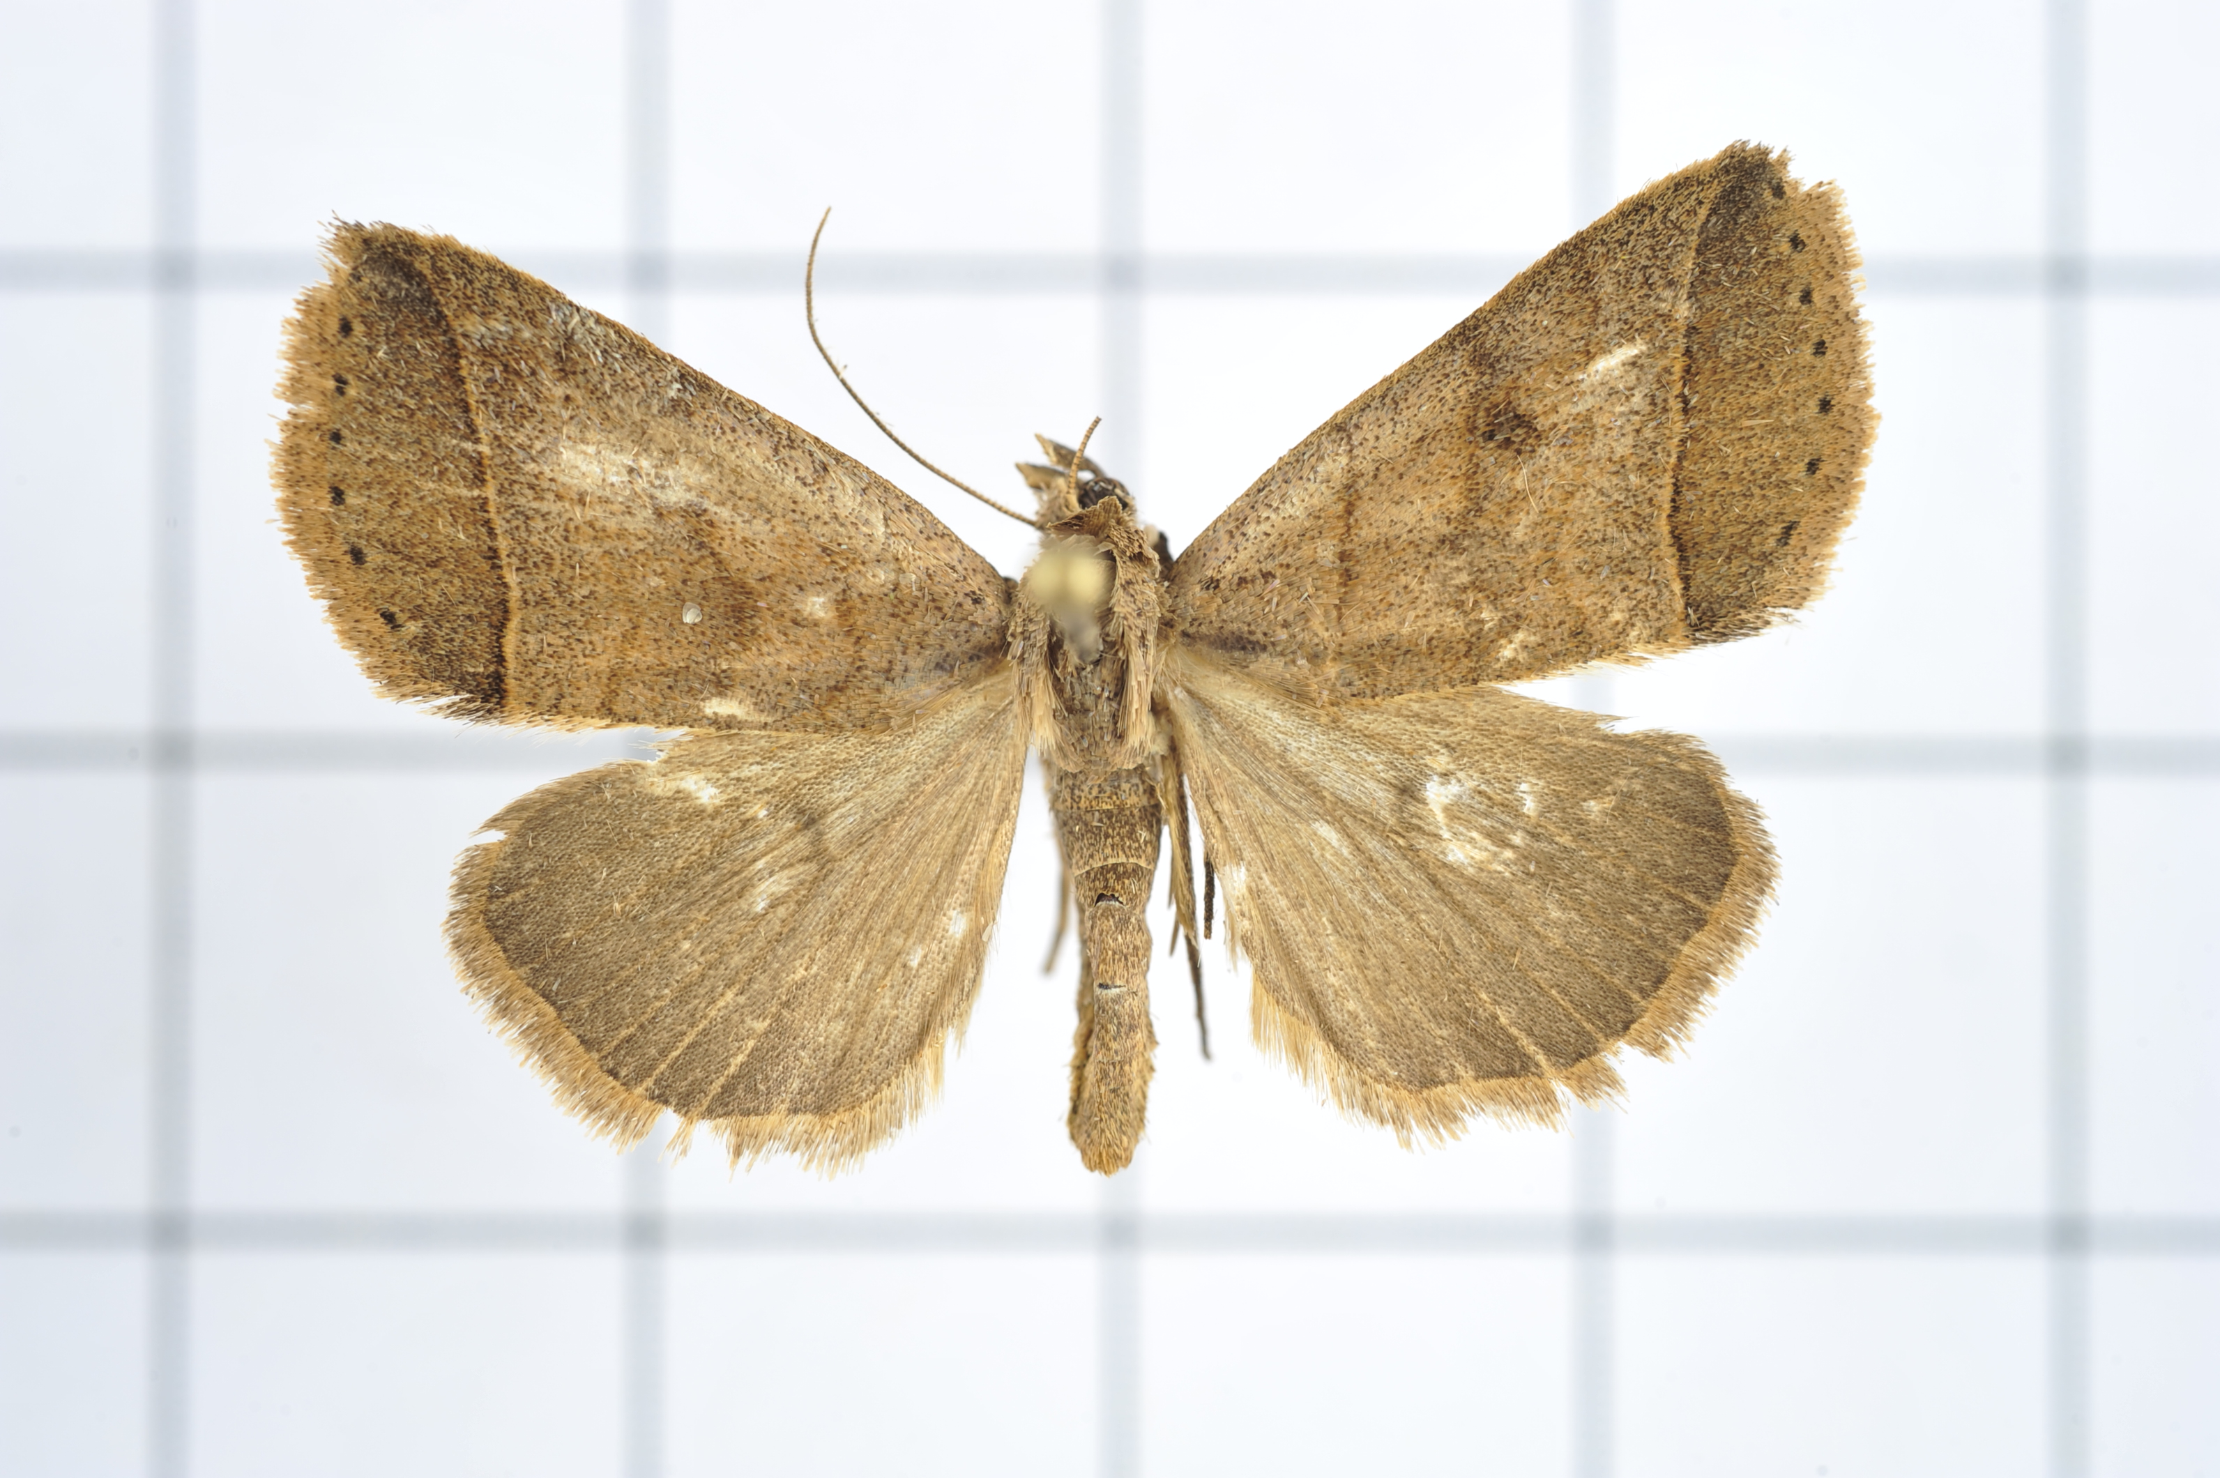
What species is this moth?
Bocula caradrinoides
